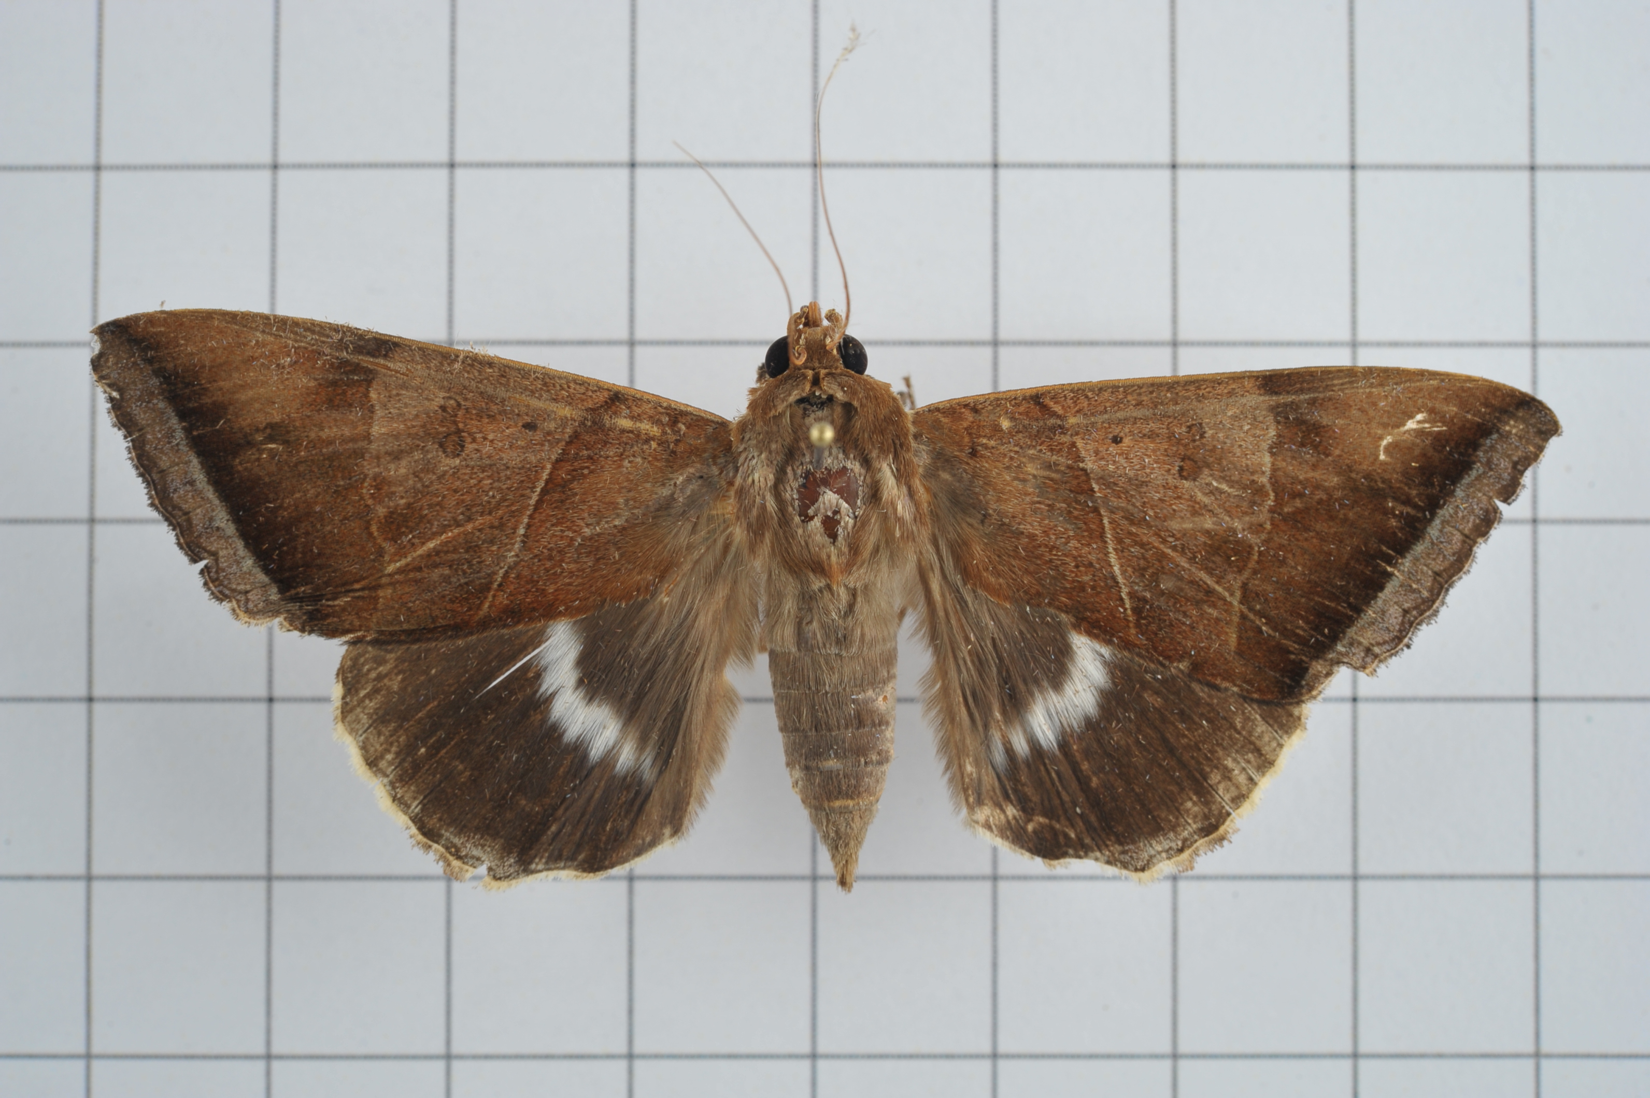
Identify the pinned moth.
Artena dotata
